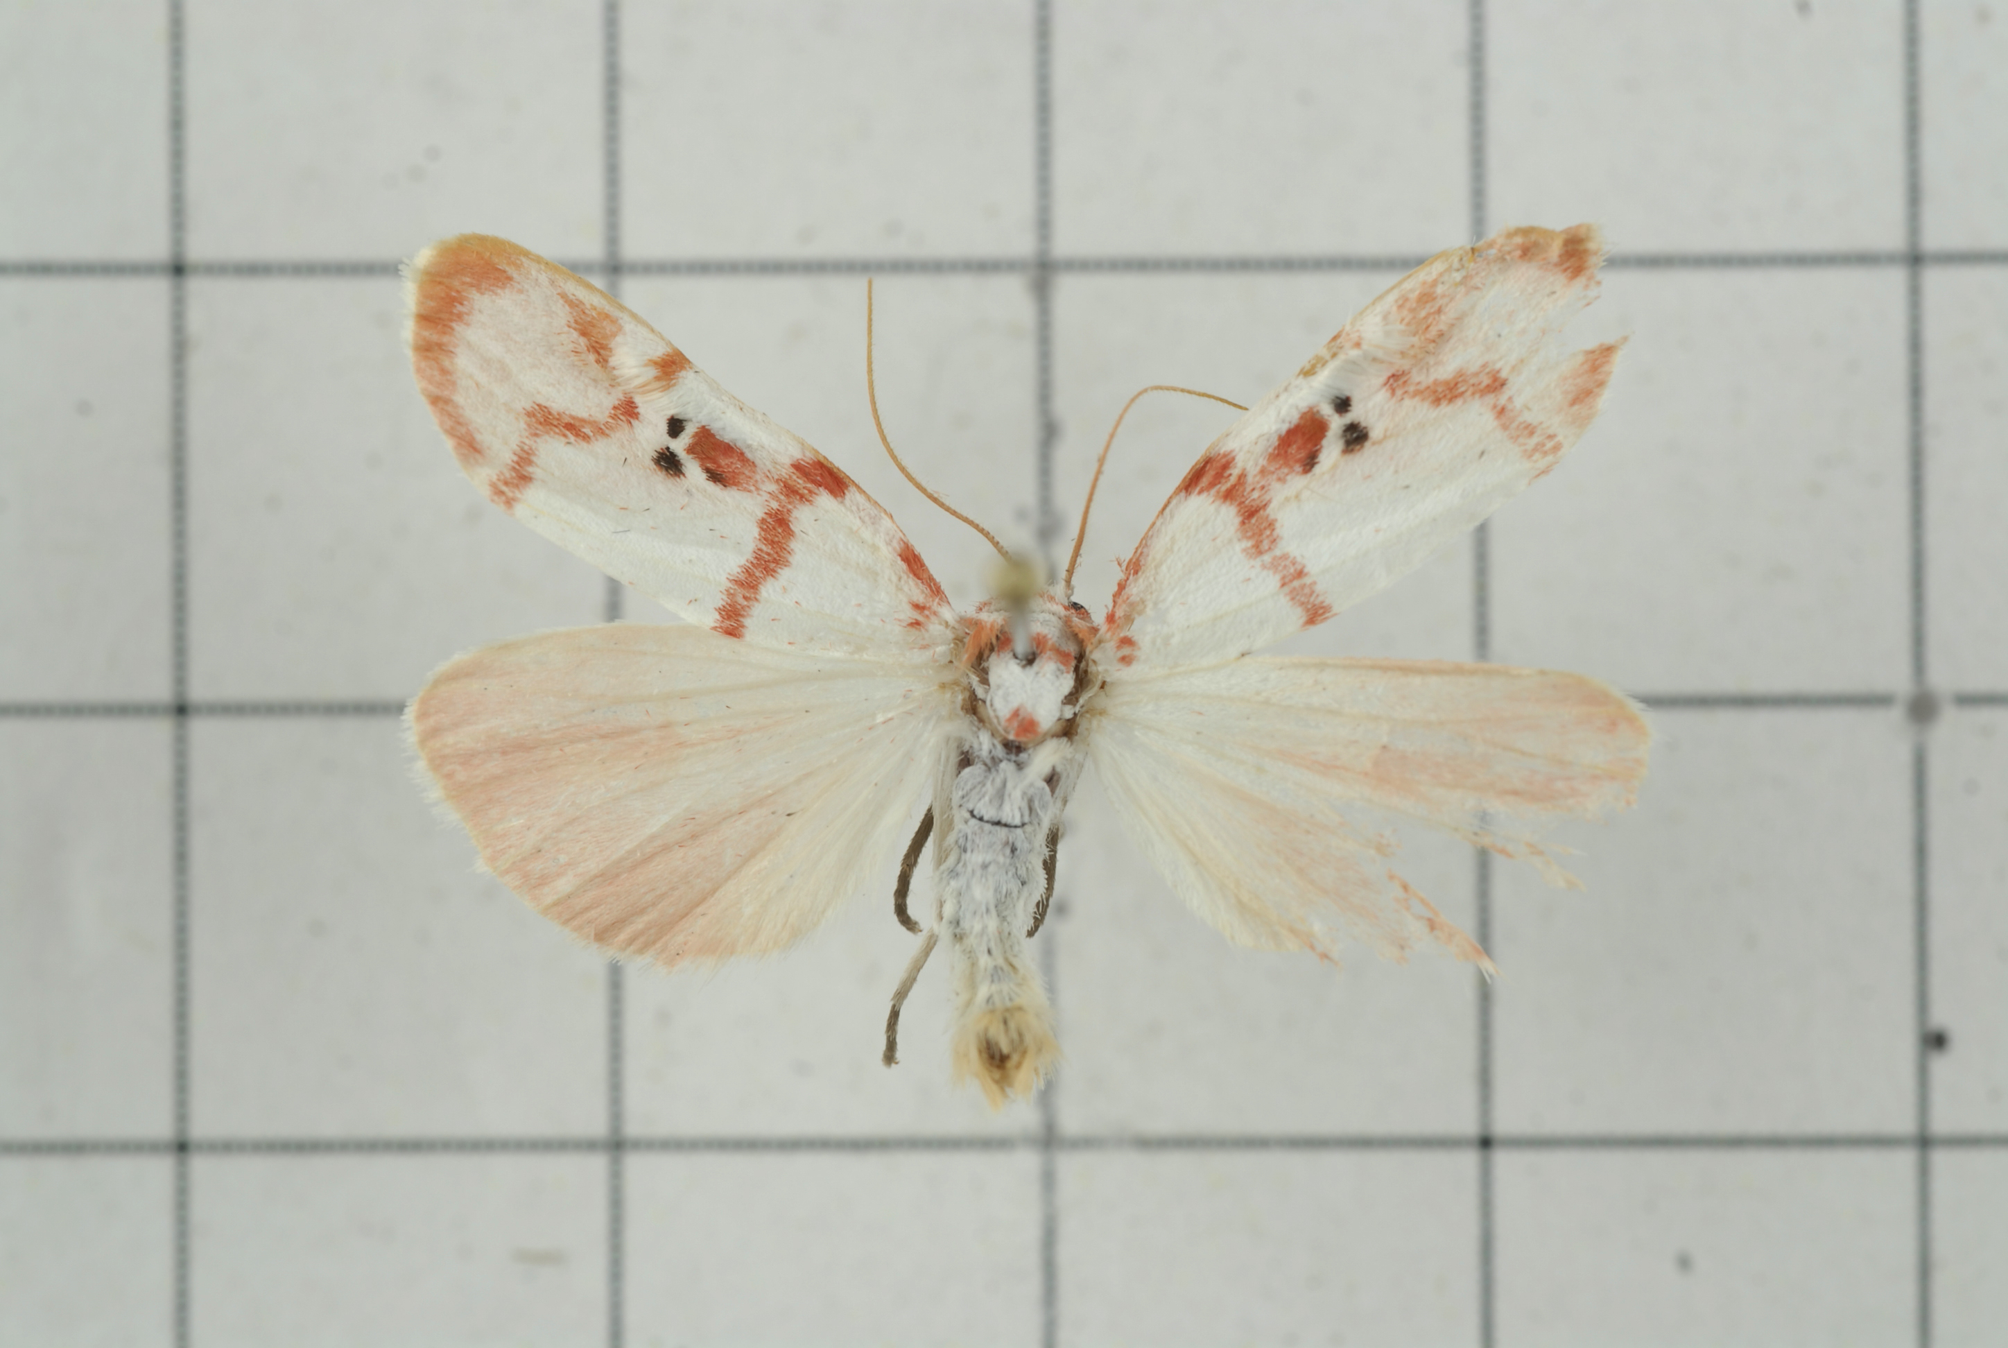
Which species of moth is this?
Cyana hamata hamata
